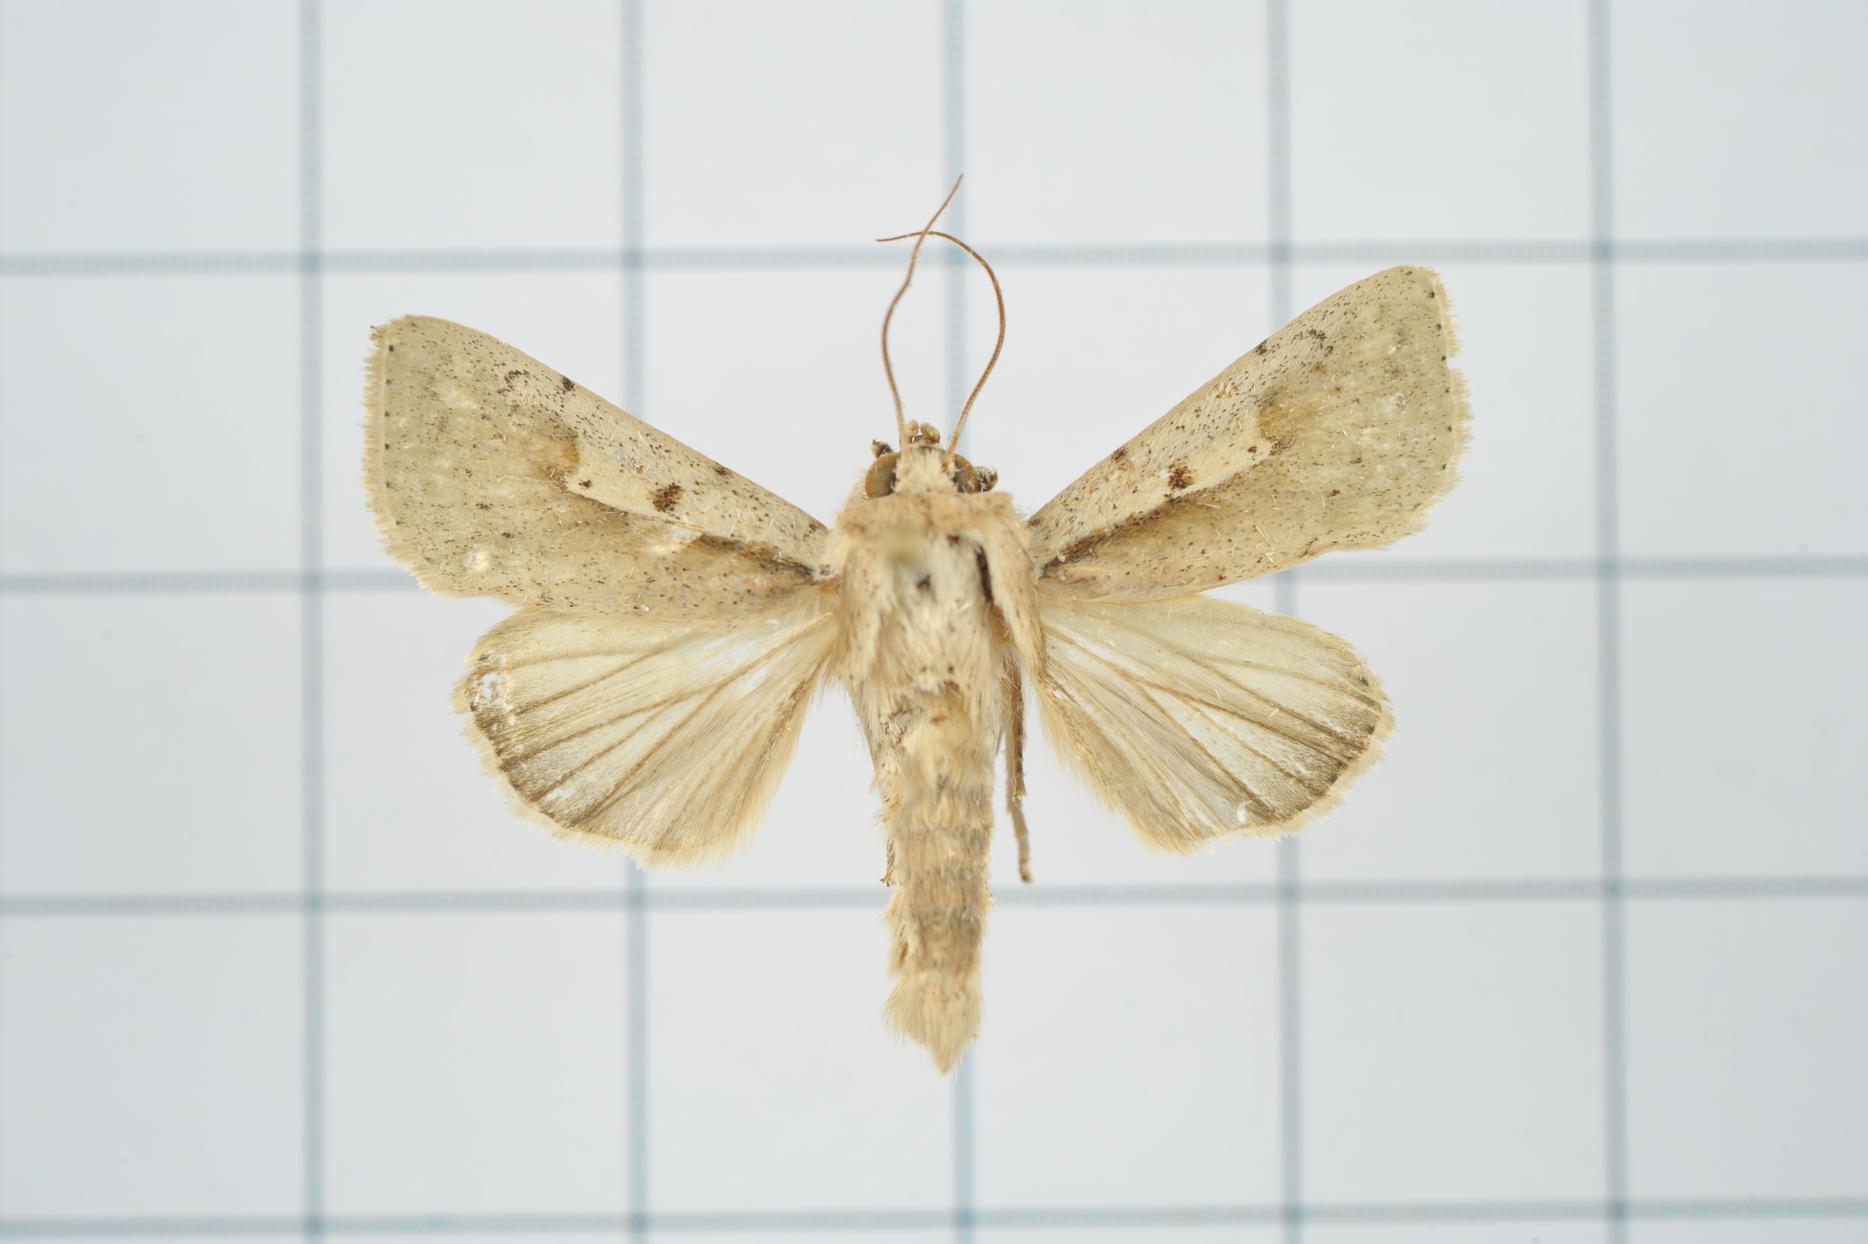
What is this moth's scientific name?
Leucania yu
